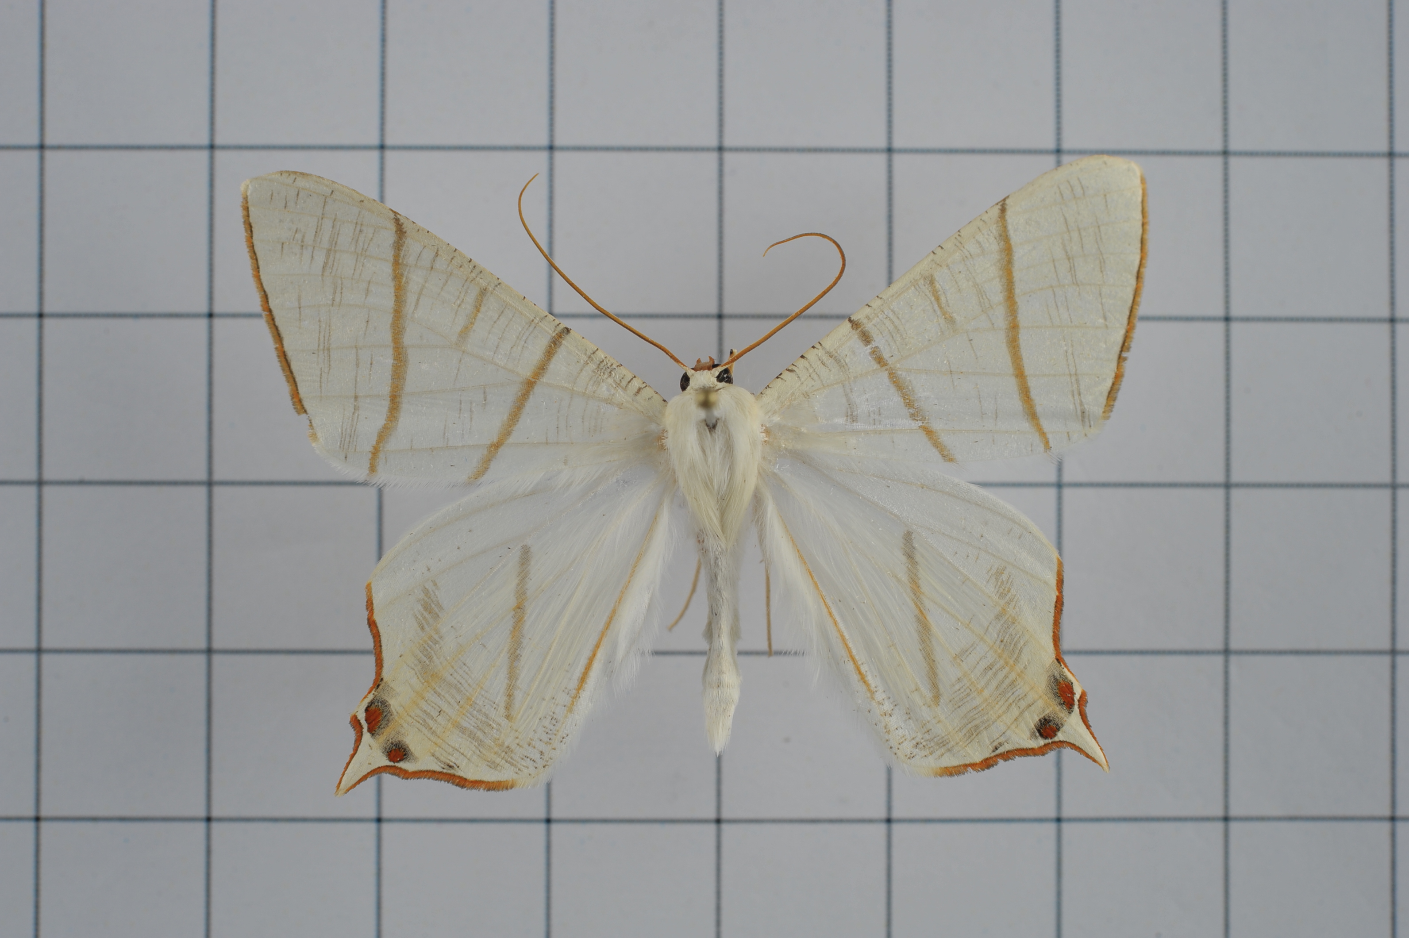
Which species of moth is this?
Ourapteryx yerburii virescens
